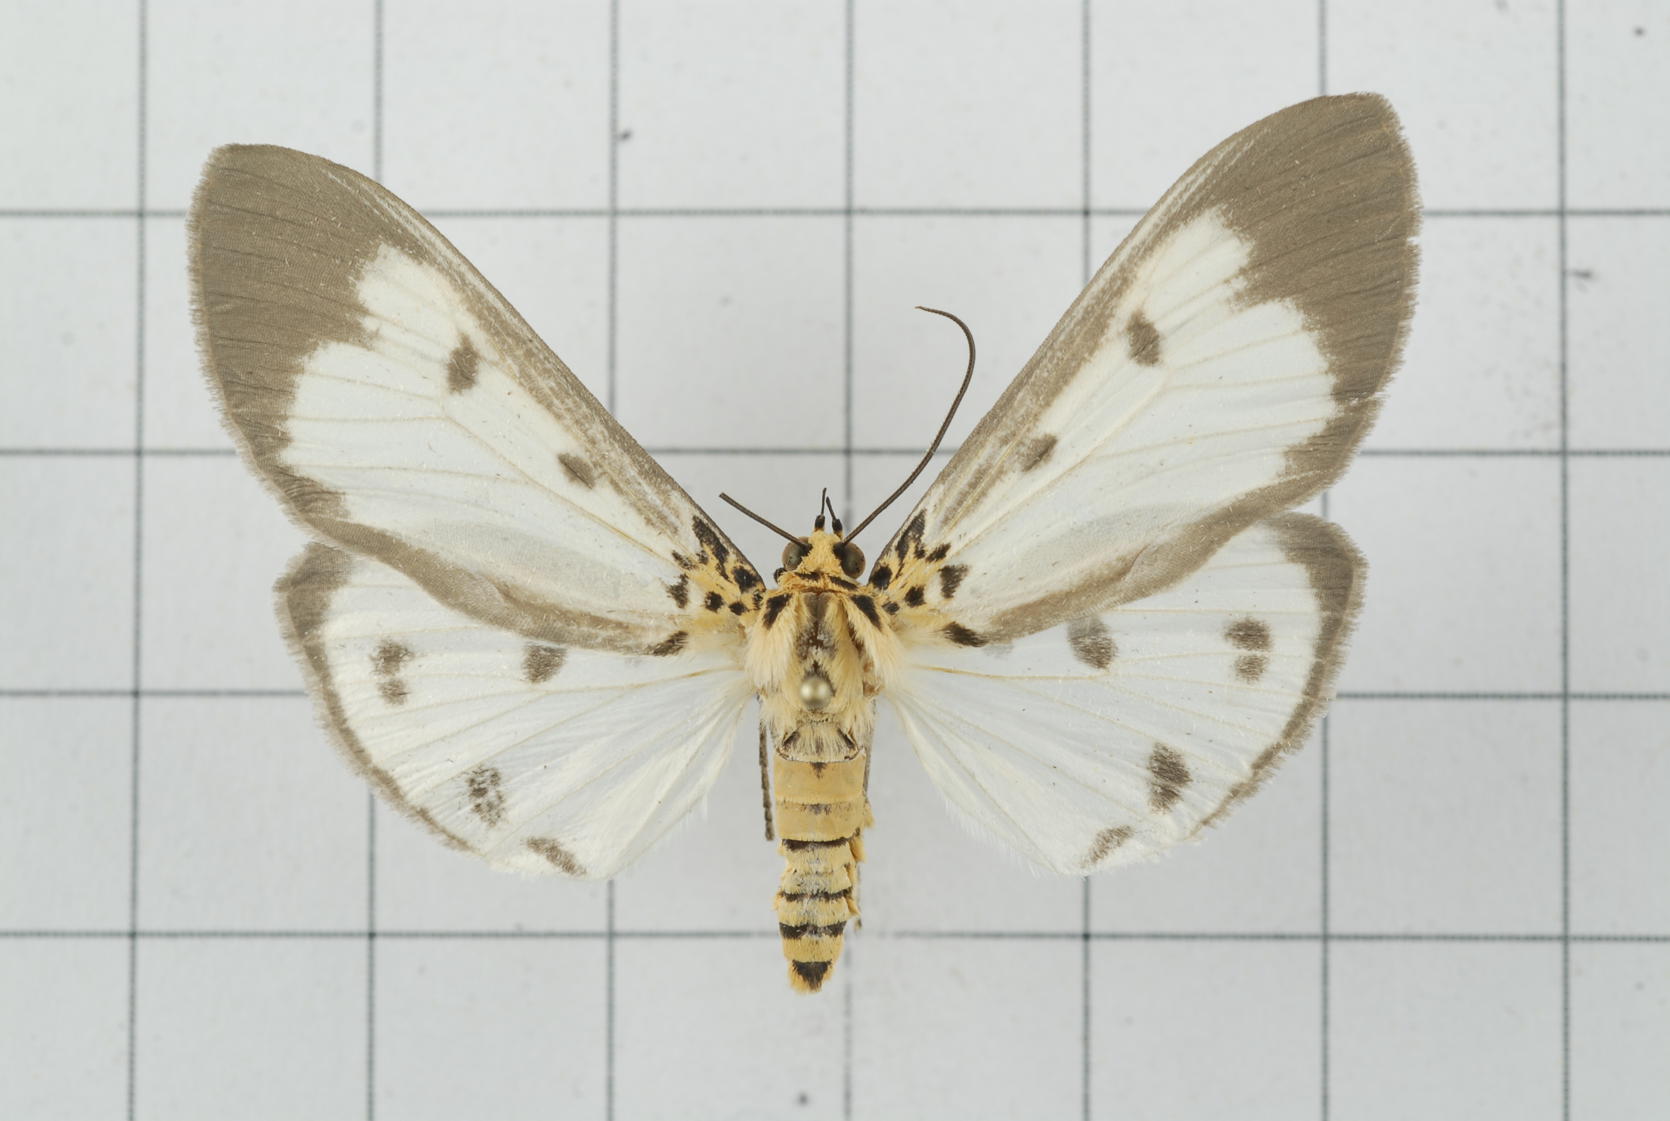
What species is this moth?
Asota plana lacteata
